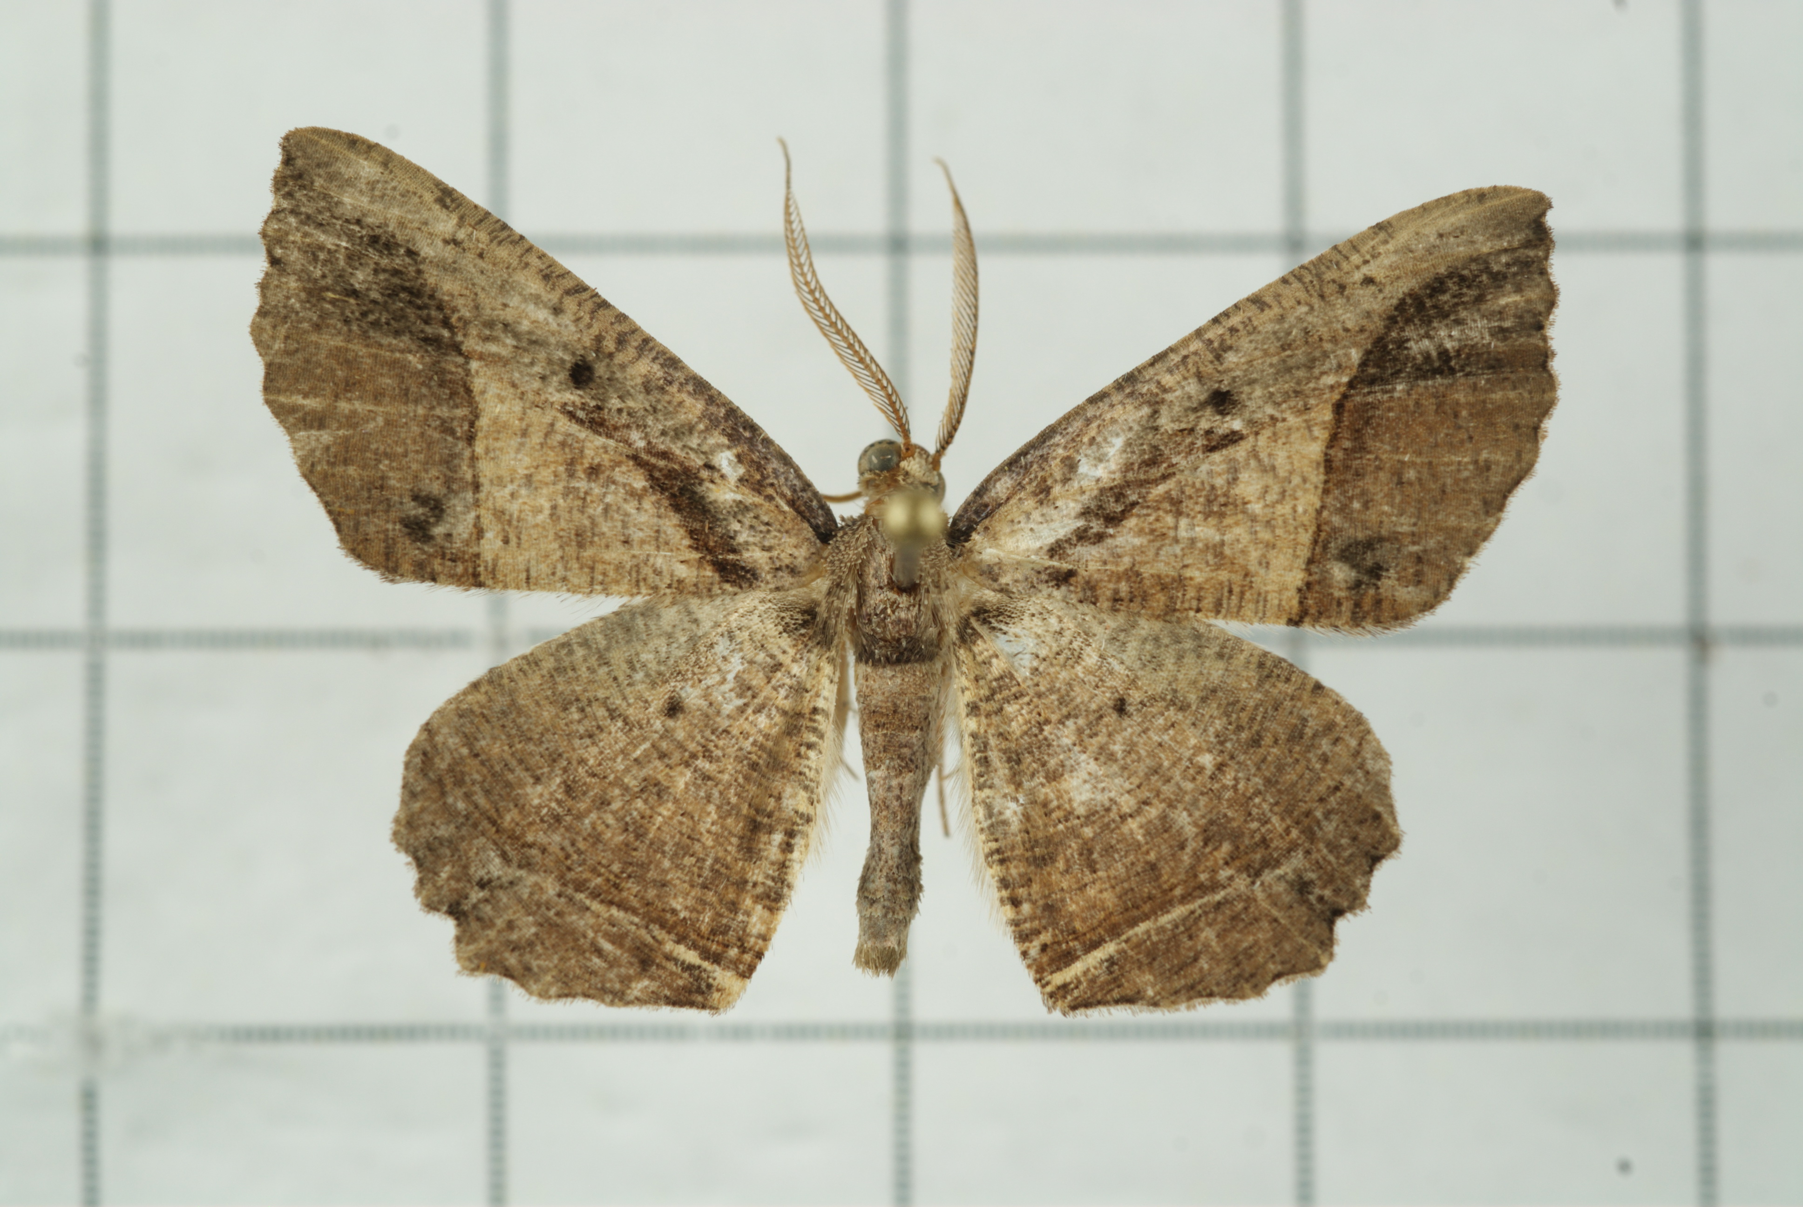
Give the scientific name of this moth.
Menophra taiwana
